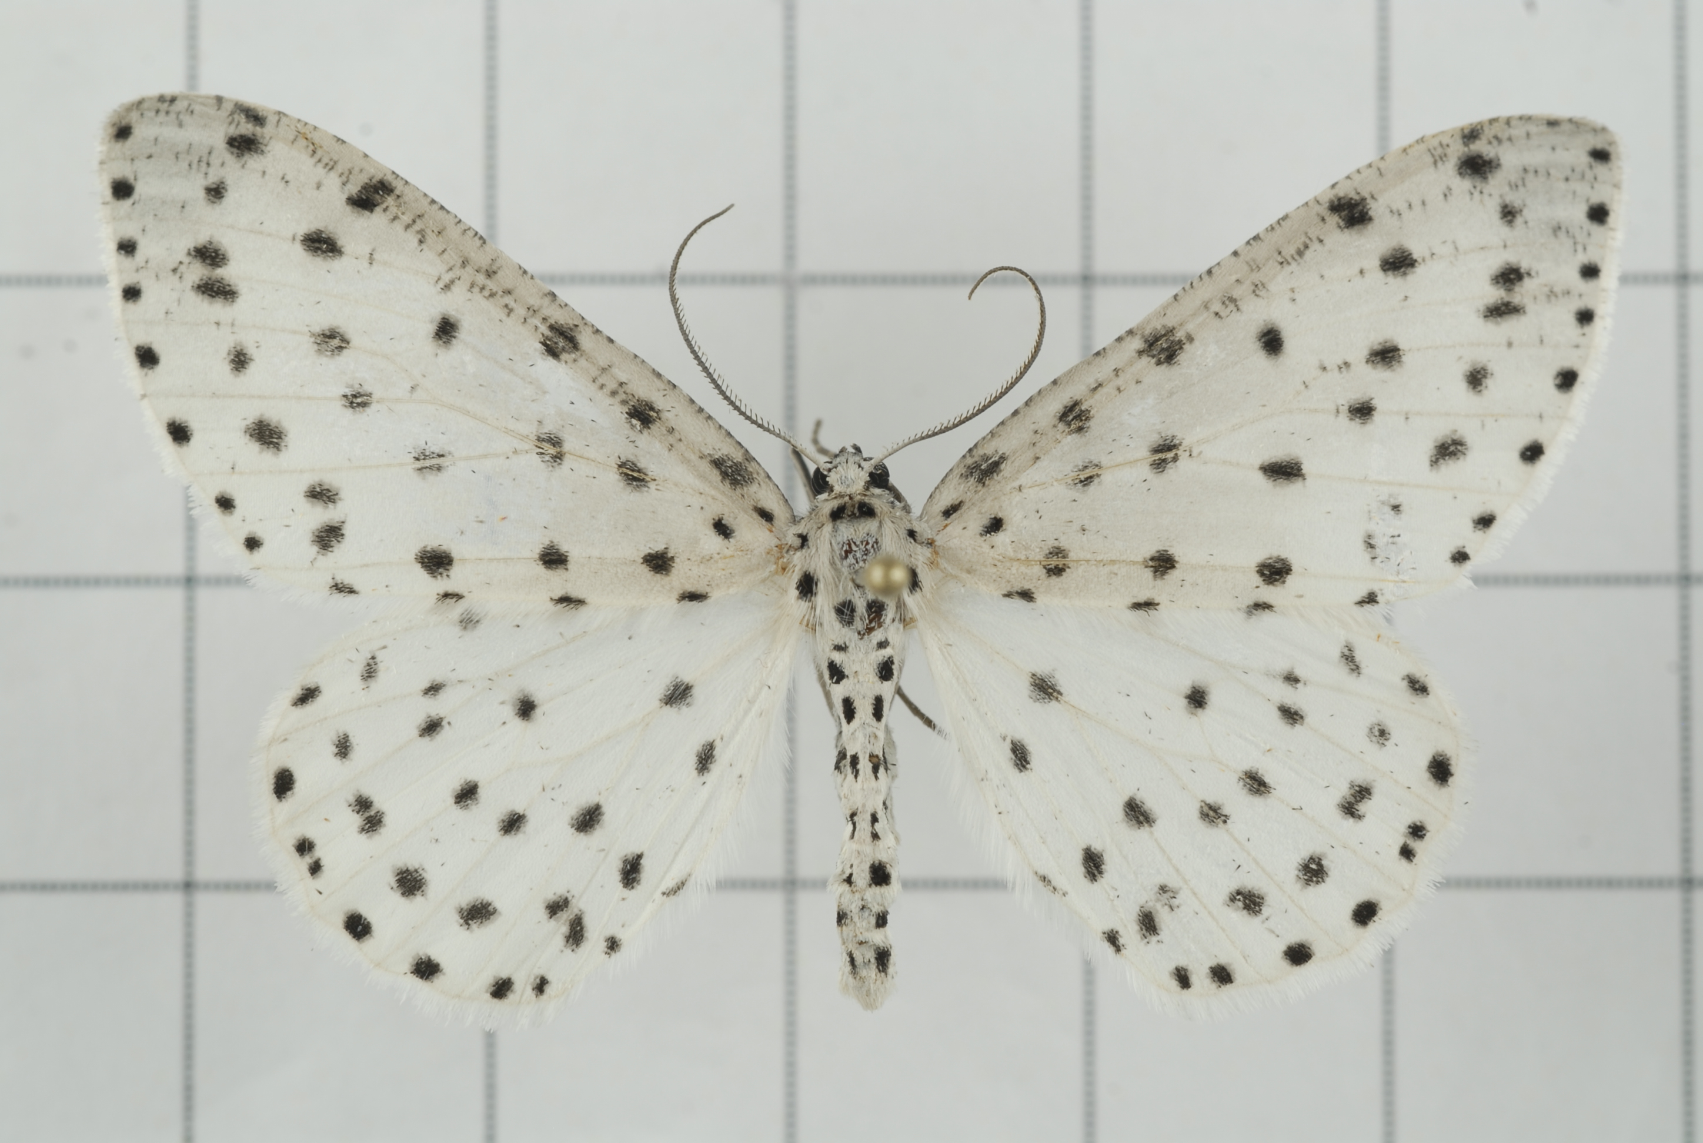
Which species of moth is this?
Xenoplia trivialis
